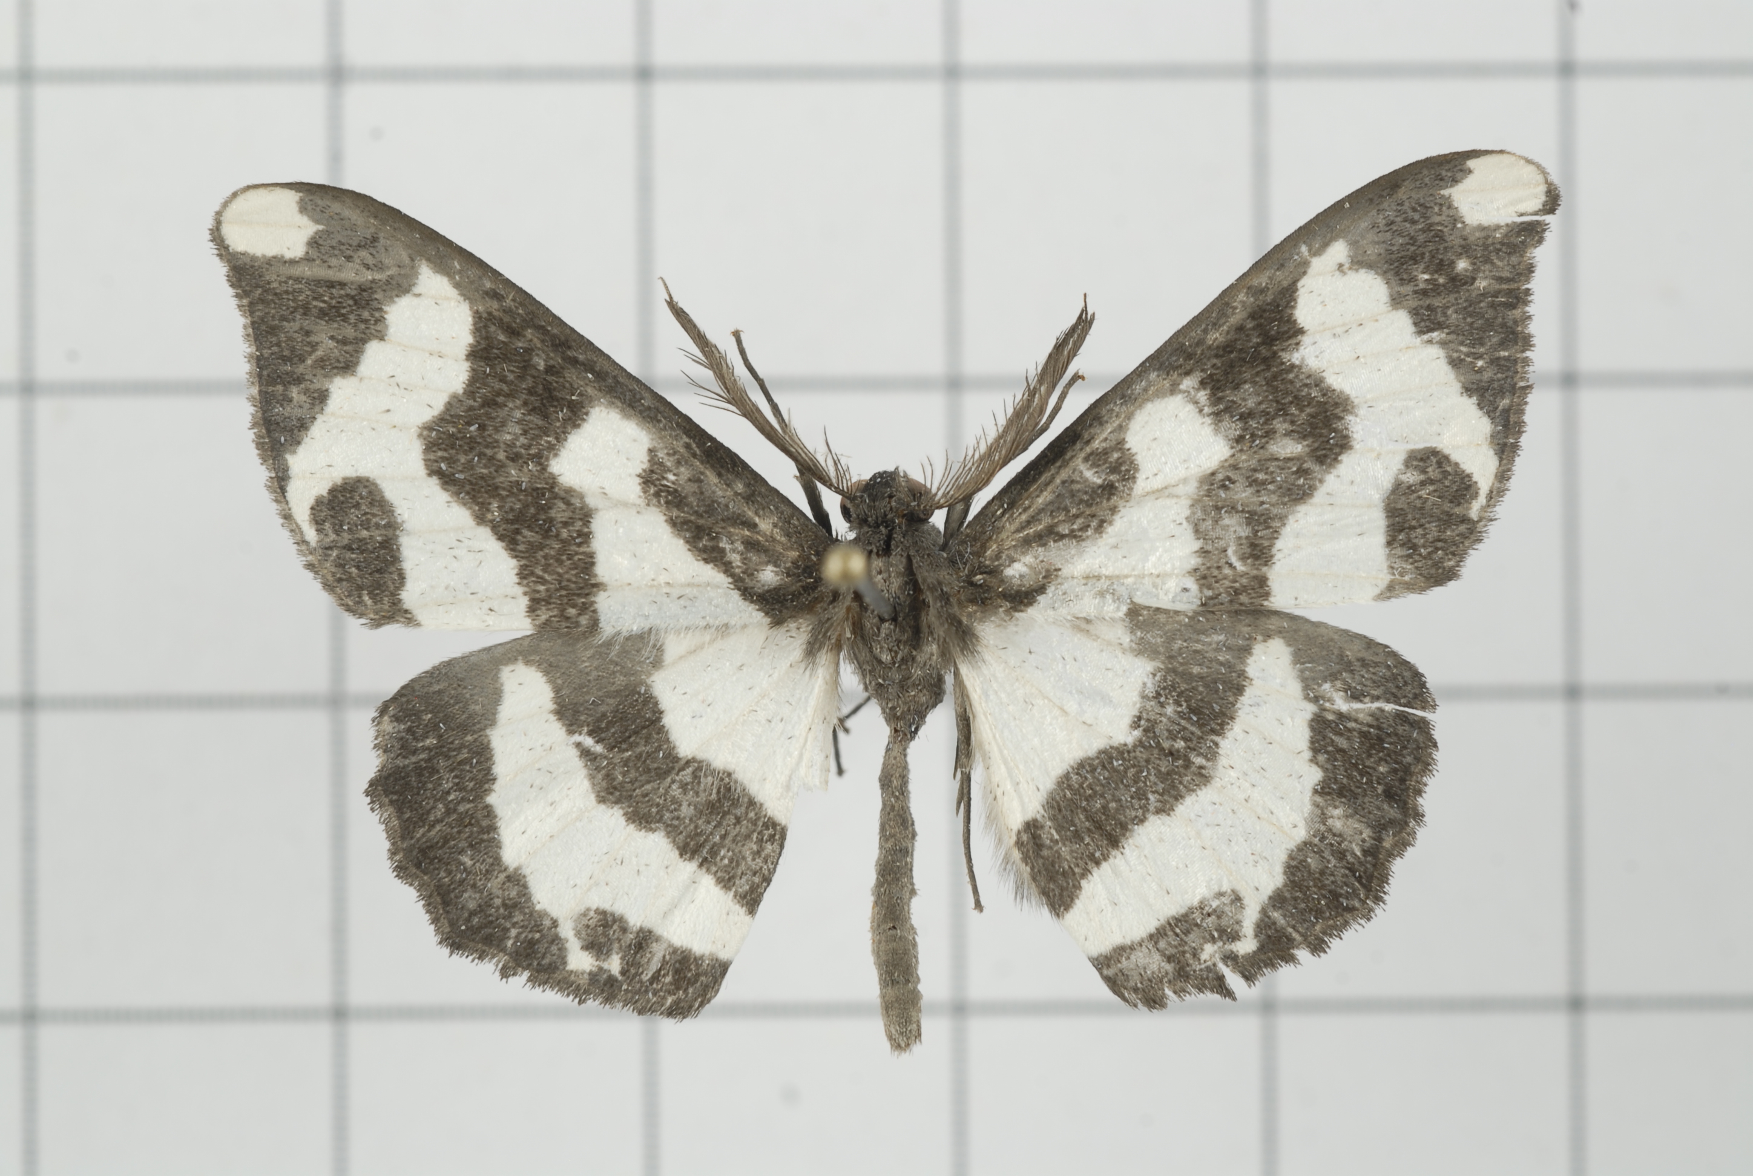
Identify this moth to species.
Hyposidra leucomela
